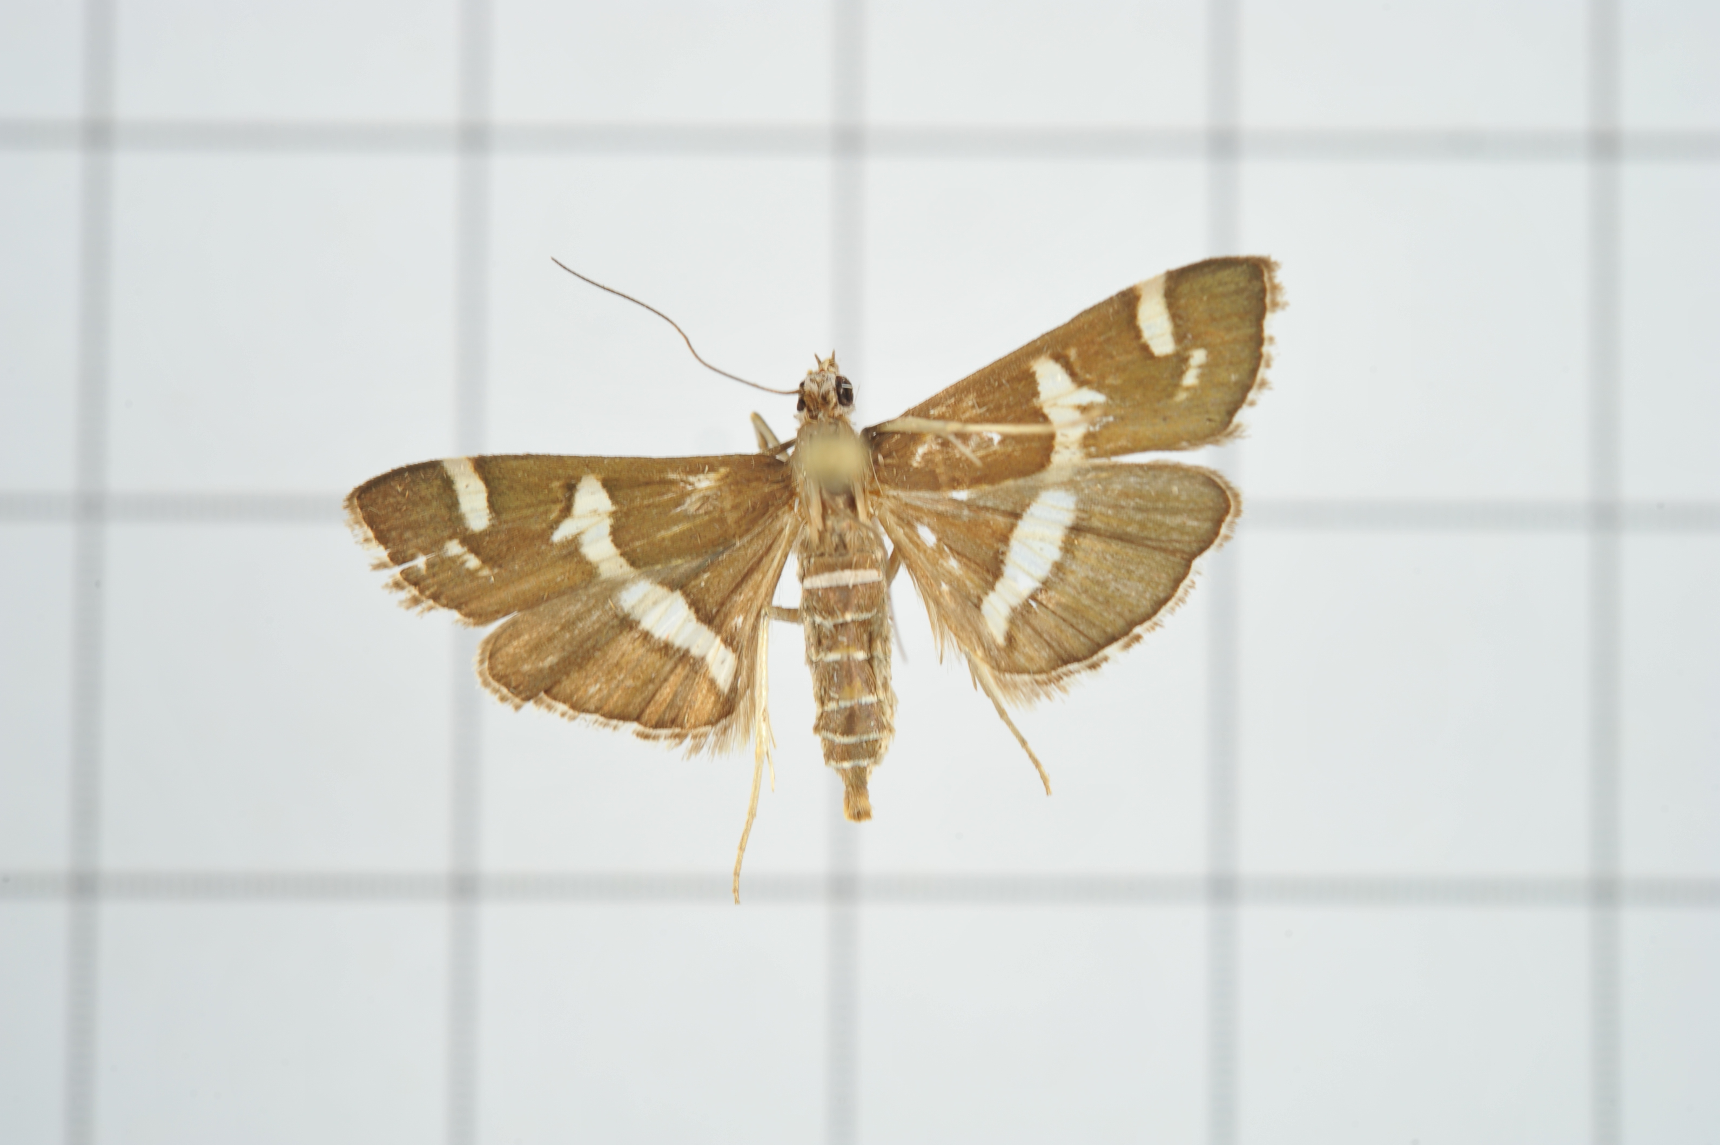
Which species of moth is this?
Spoladea recurvalis
